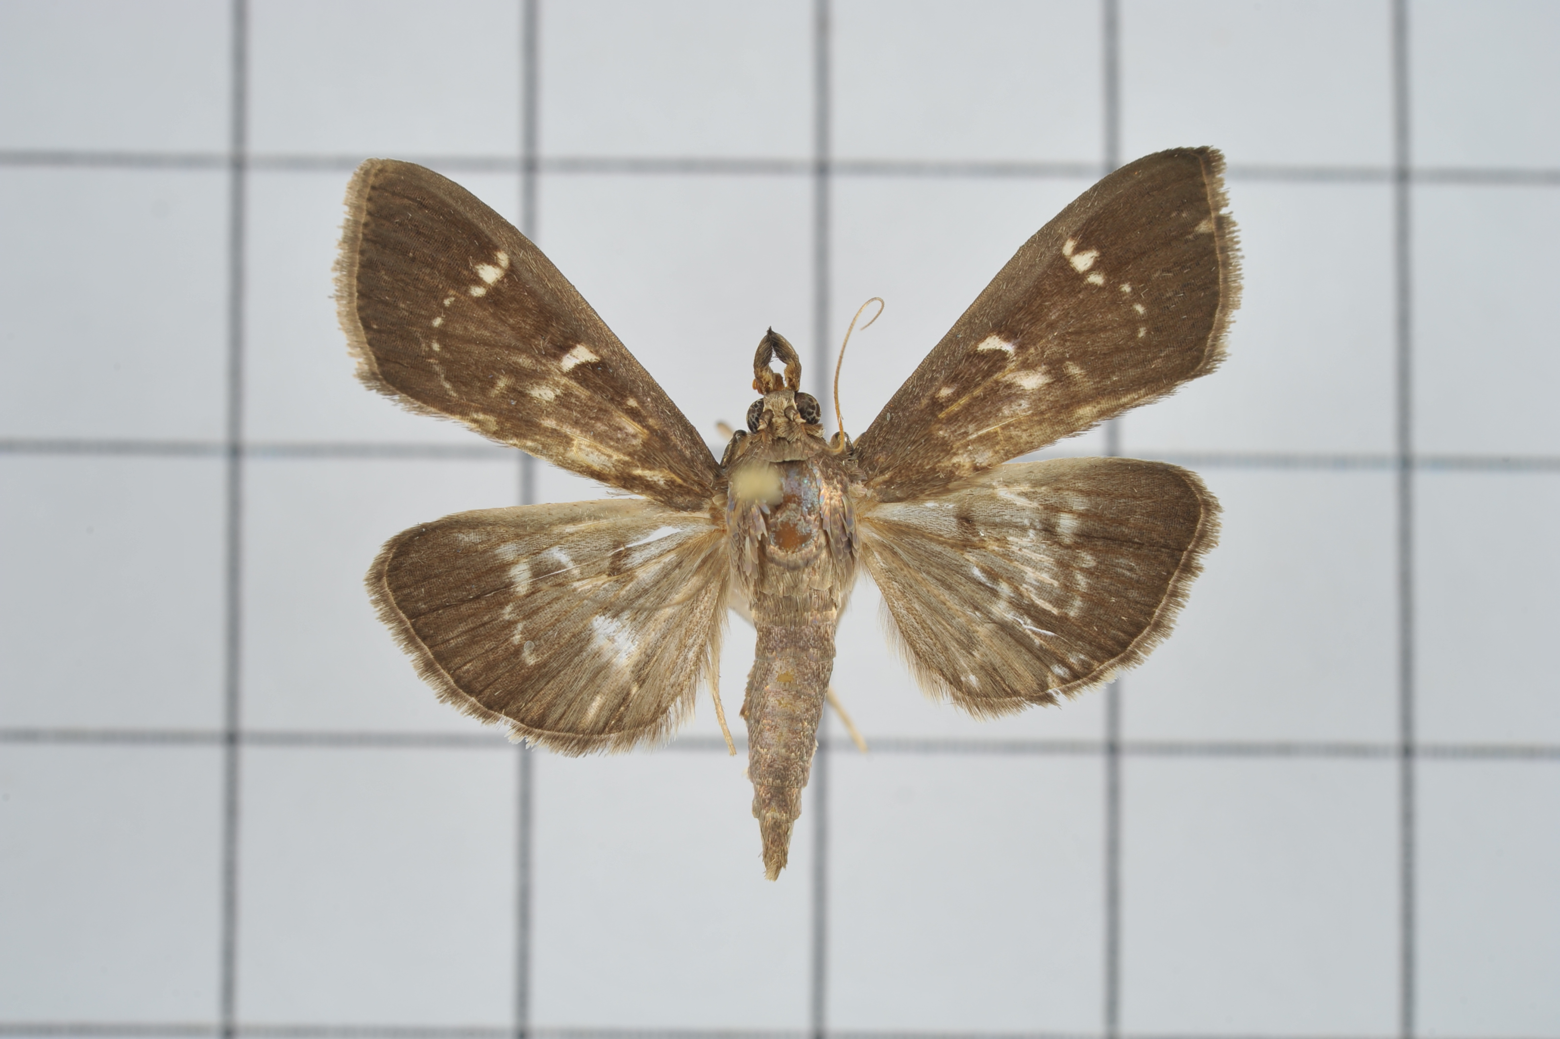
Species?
Prorodes mimica
